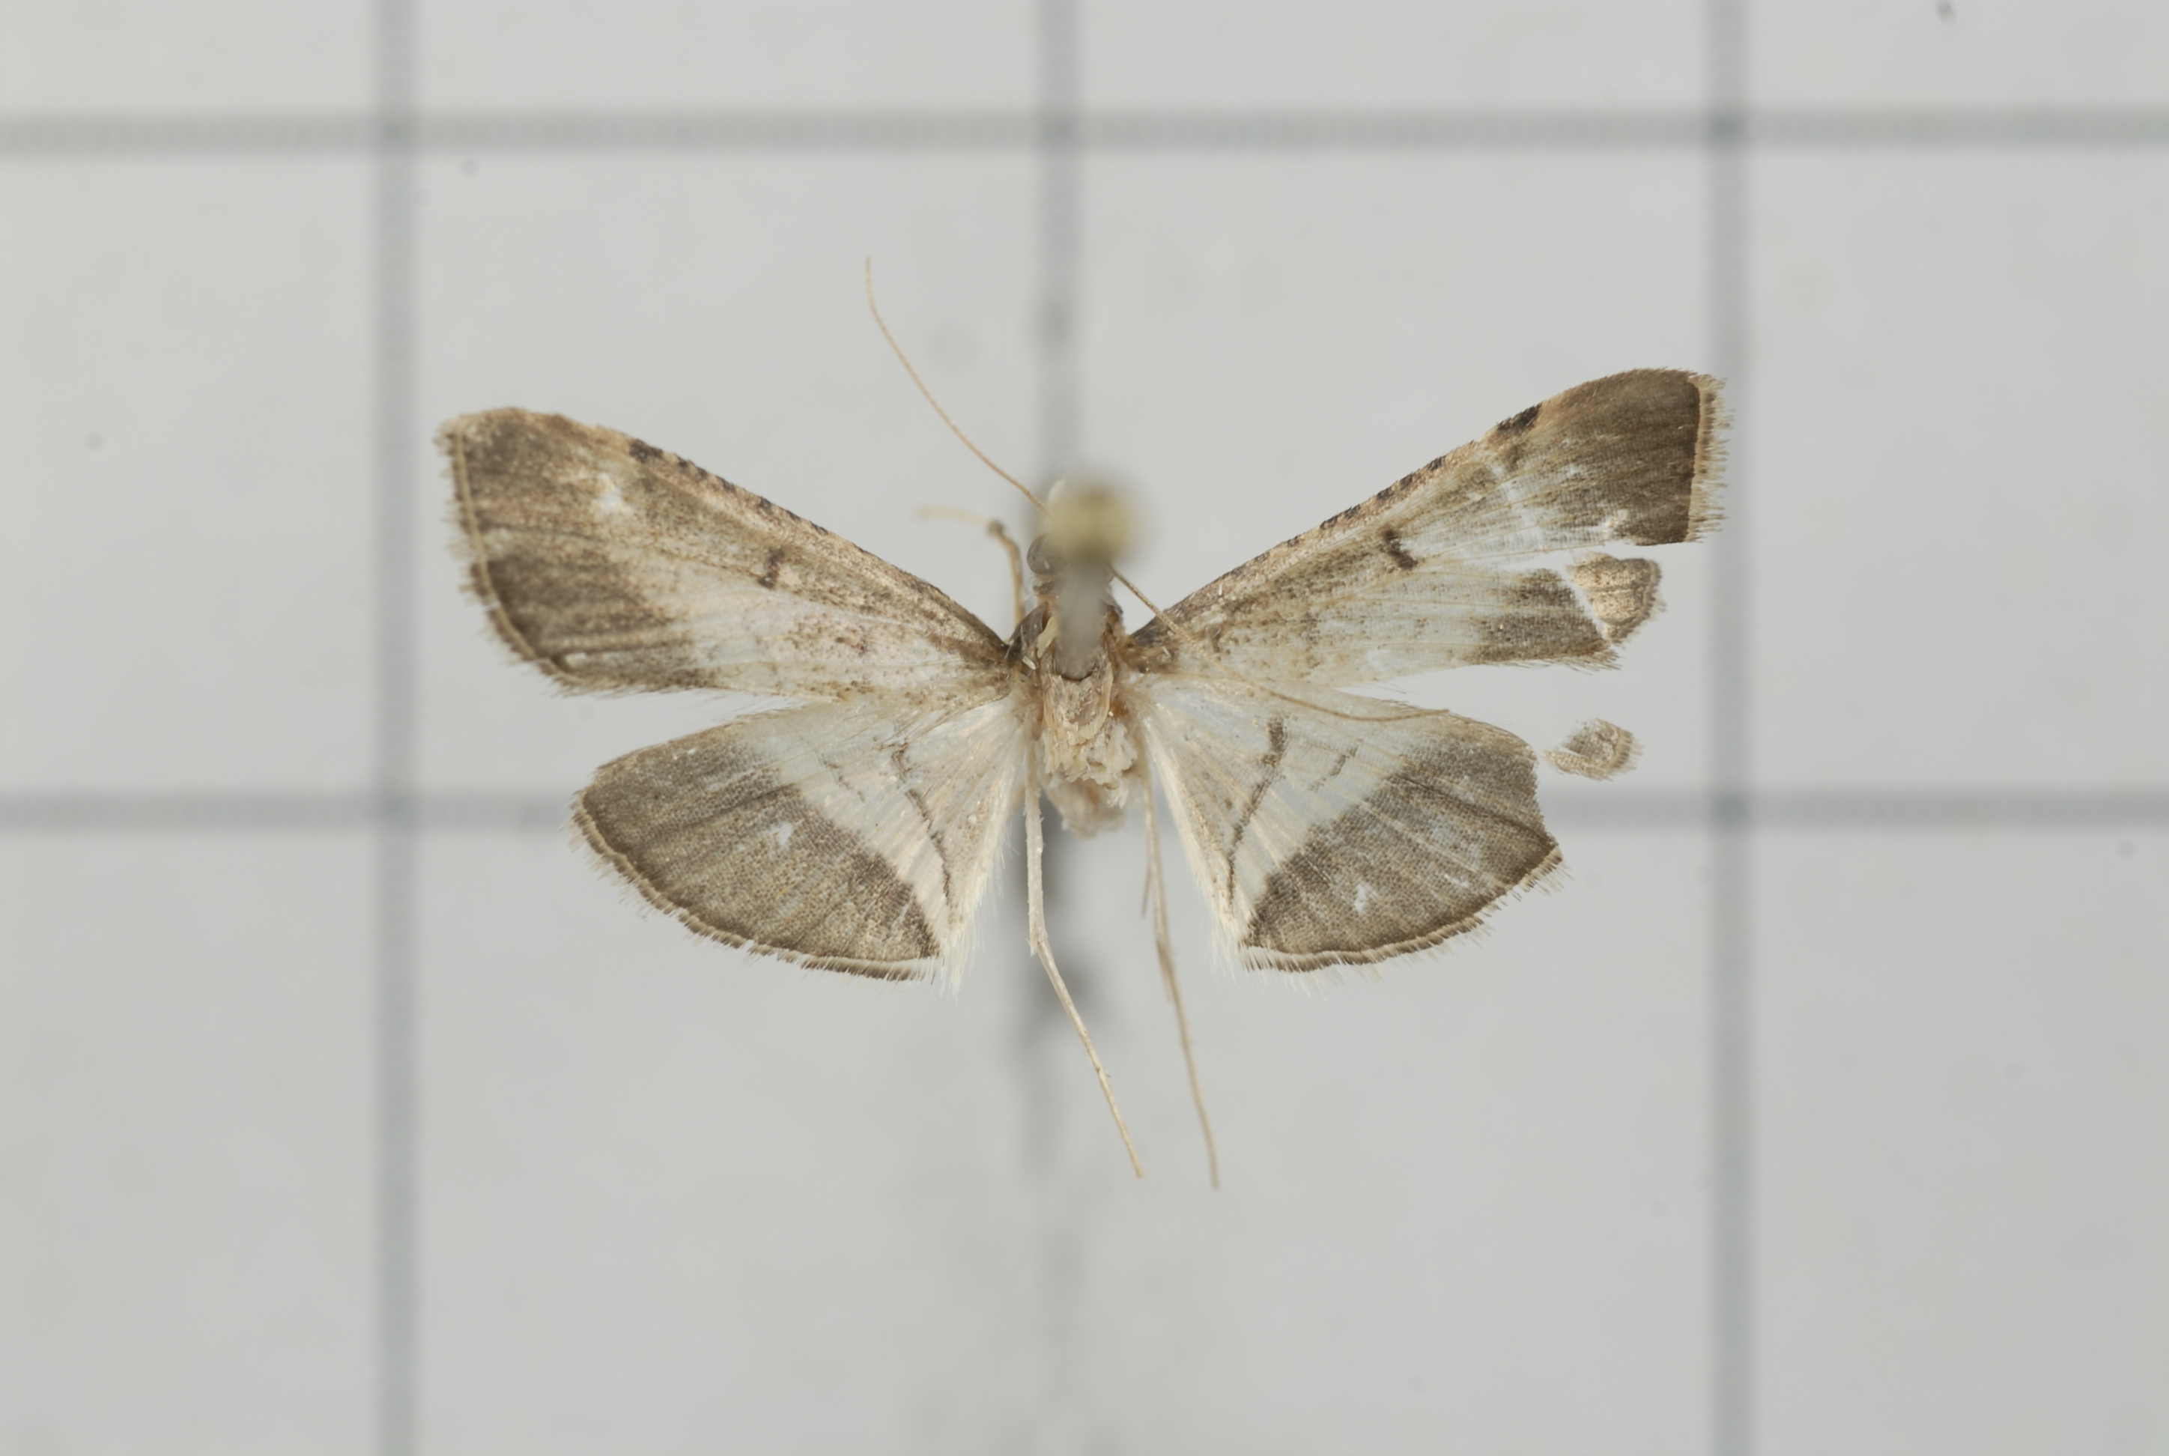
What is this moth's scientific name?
Cnaphalocrocis limbalis
